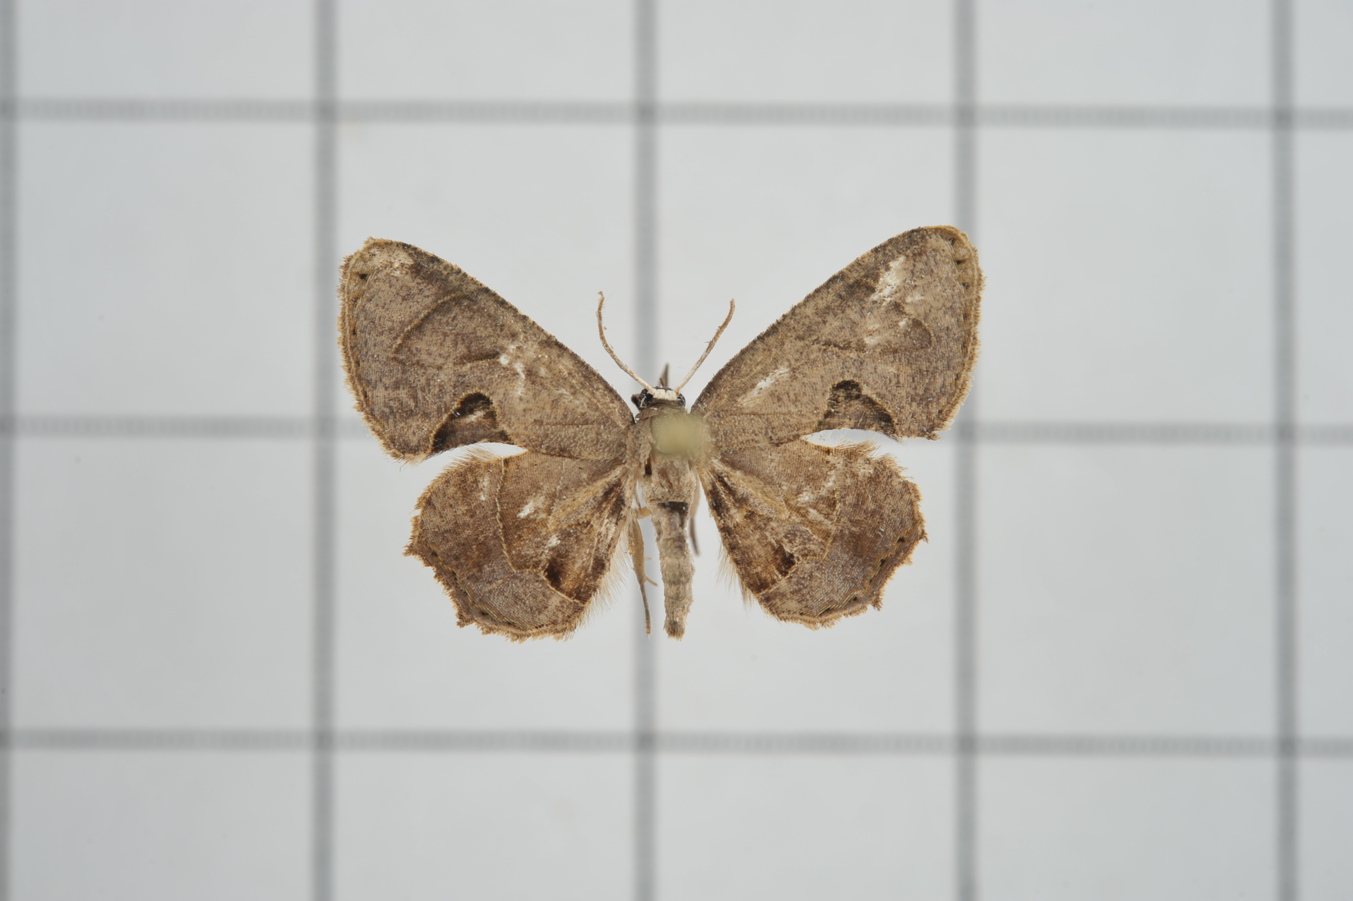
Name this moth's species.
Phazaca kosemponicola
